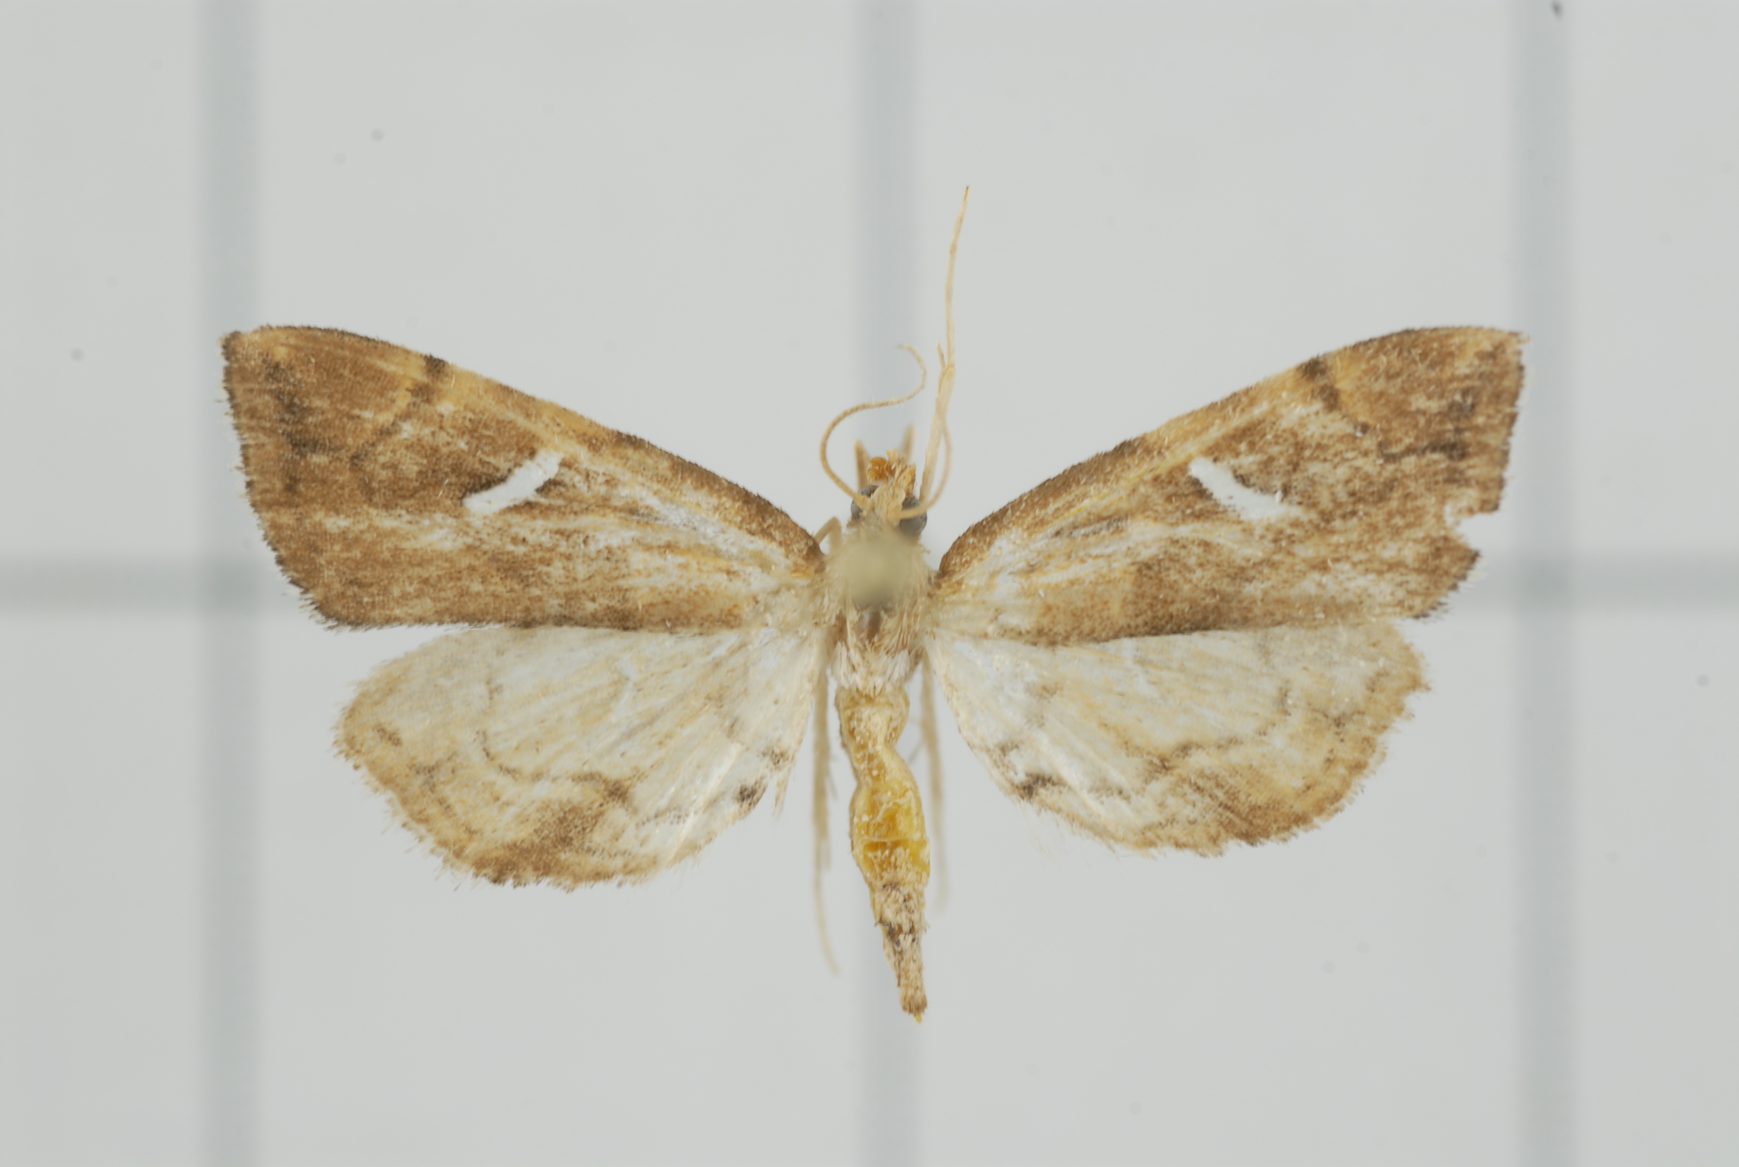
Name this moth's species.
Uthinia albisignalis
